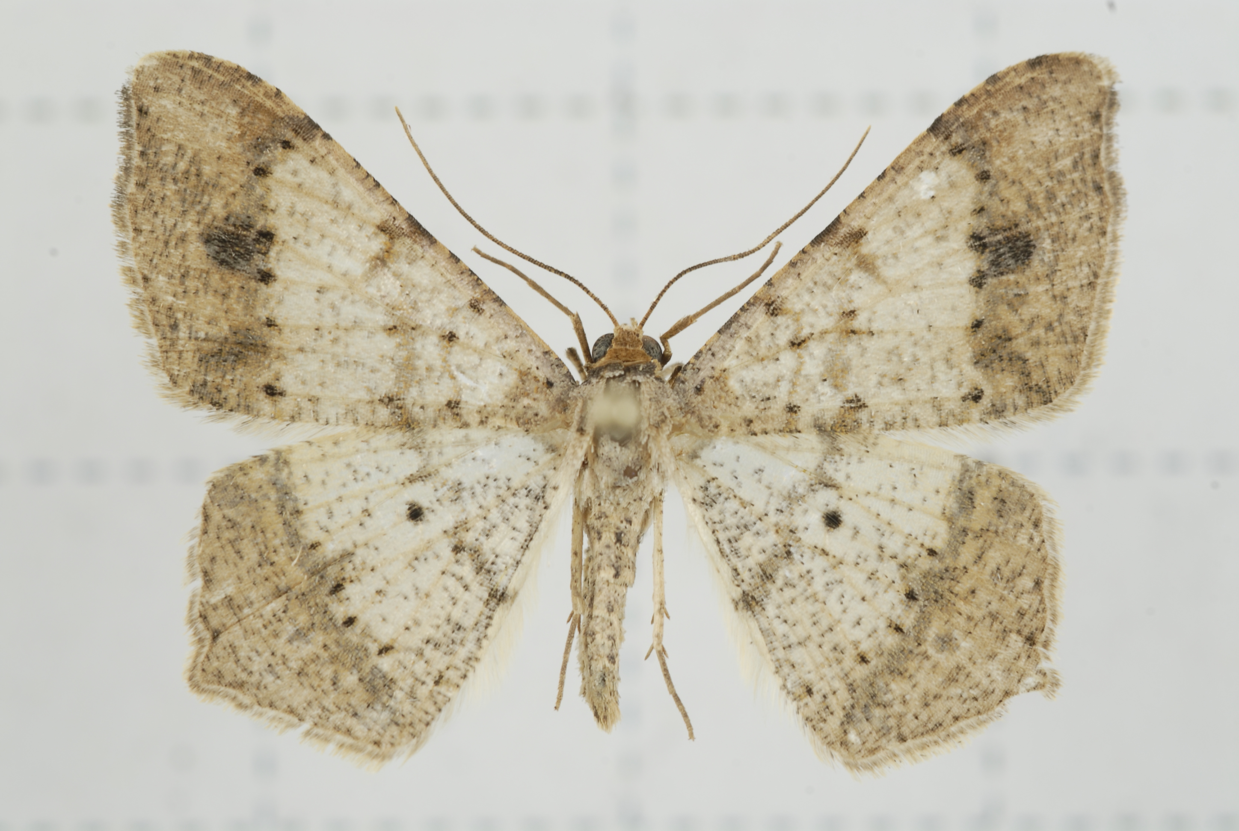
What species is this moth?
Macaria abydata
